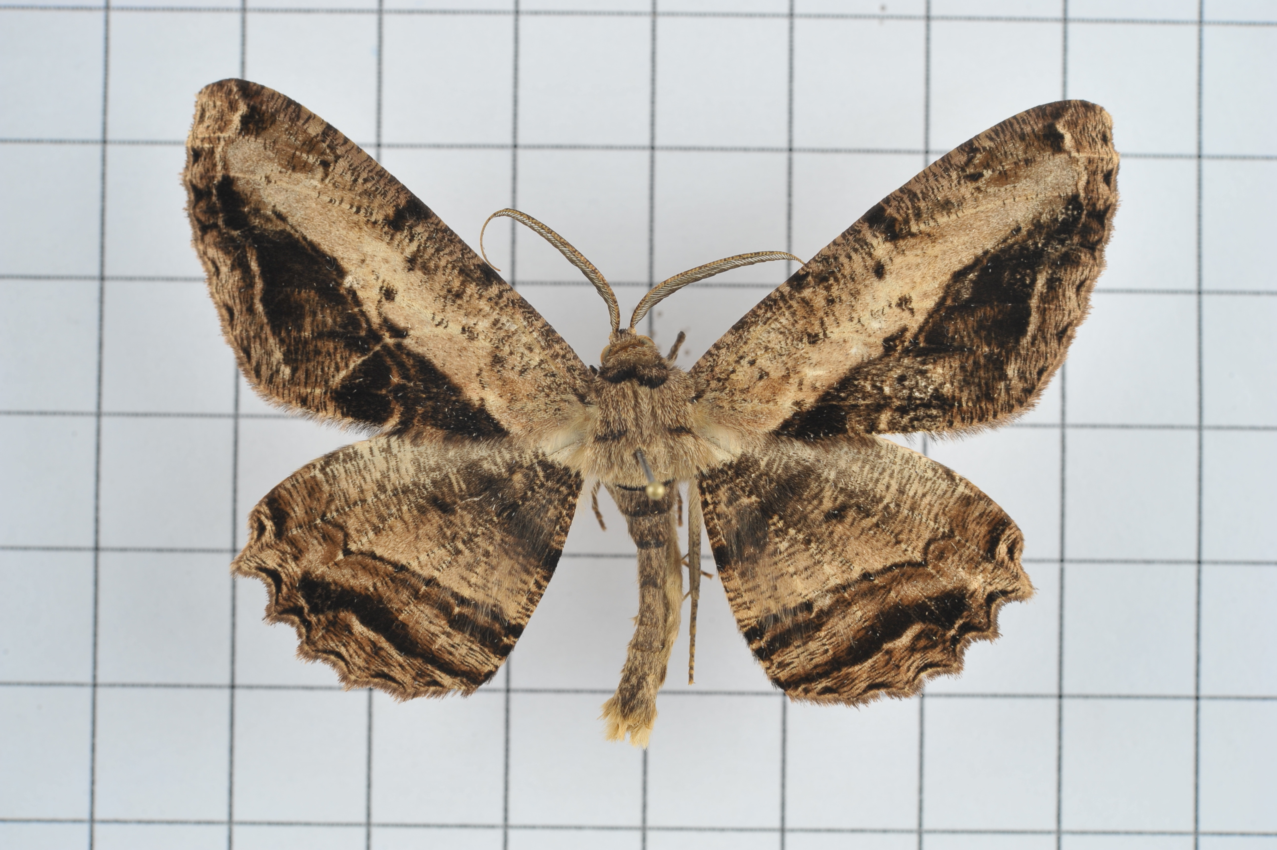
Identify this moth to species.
Chorodna corticaria formosana
